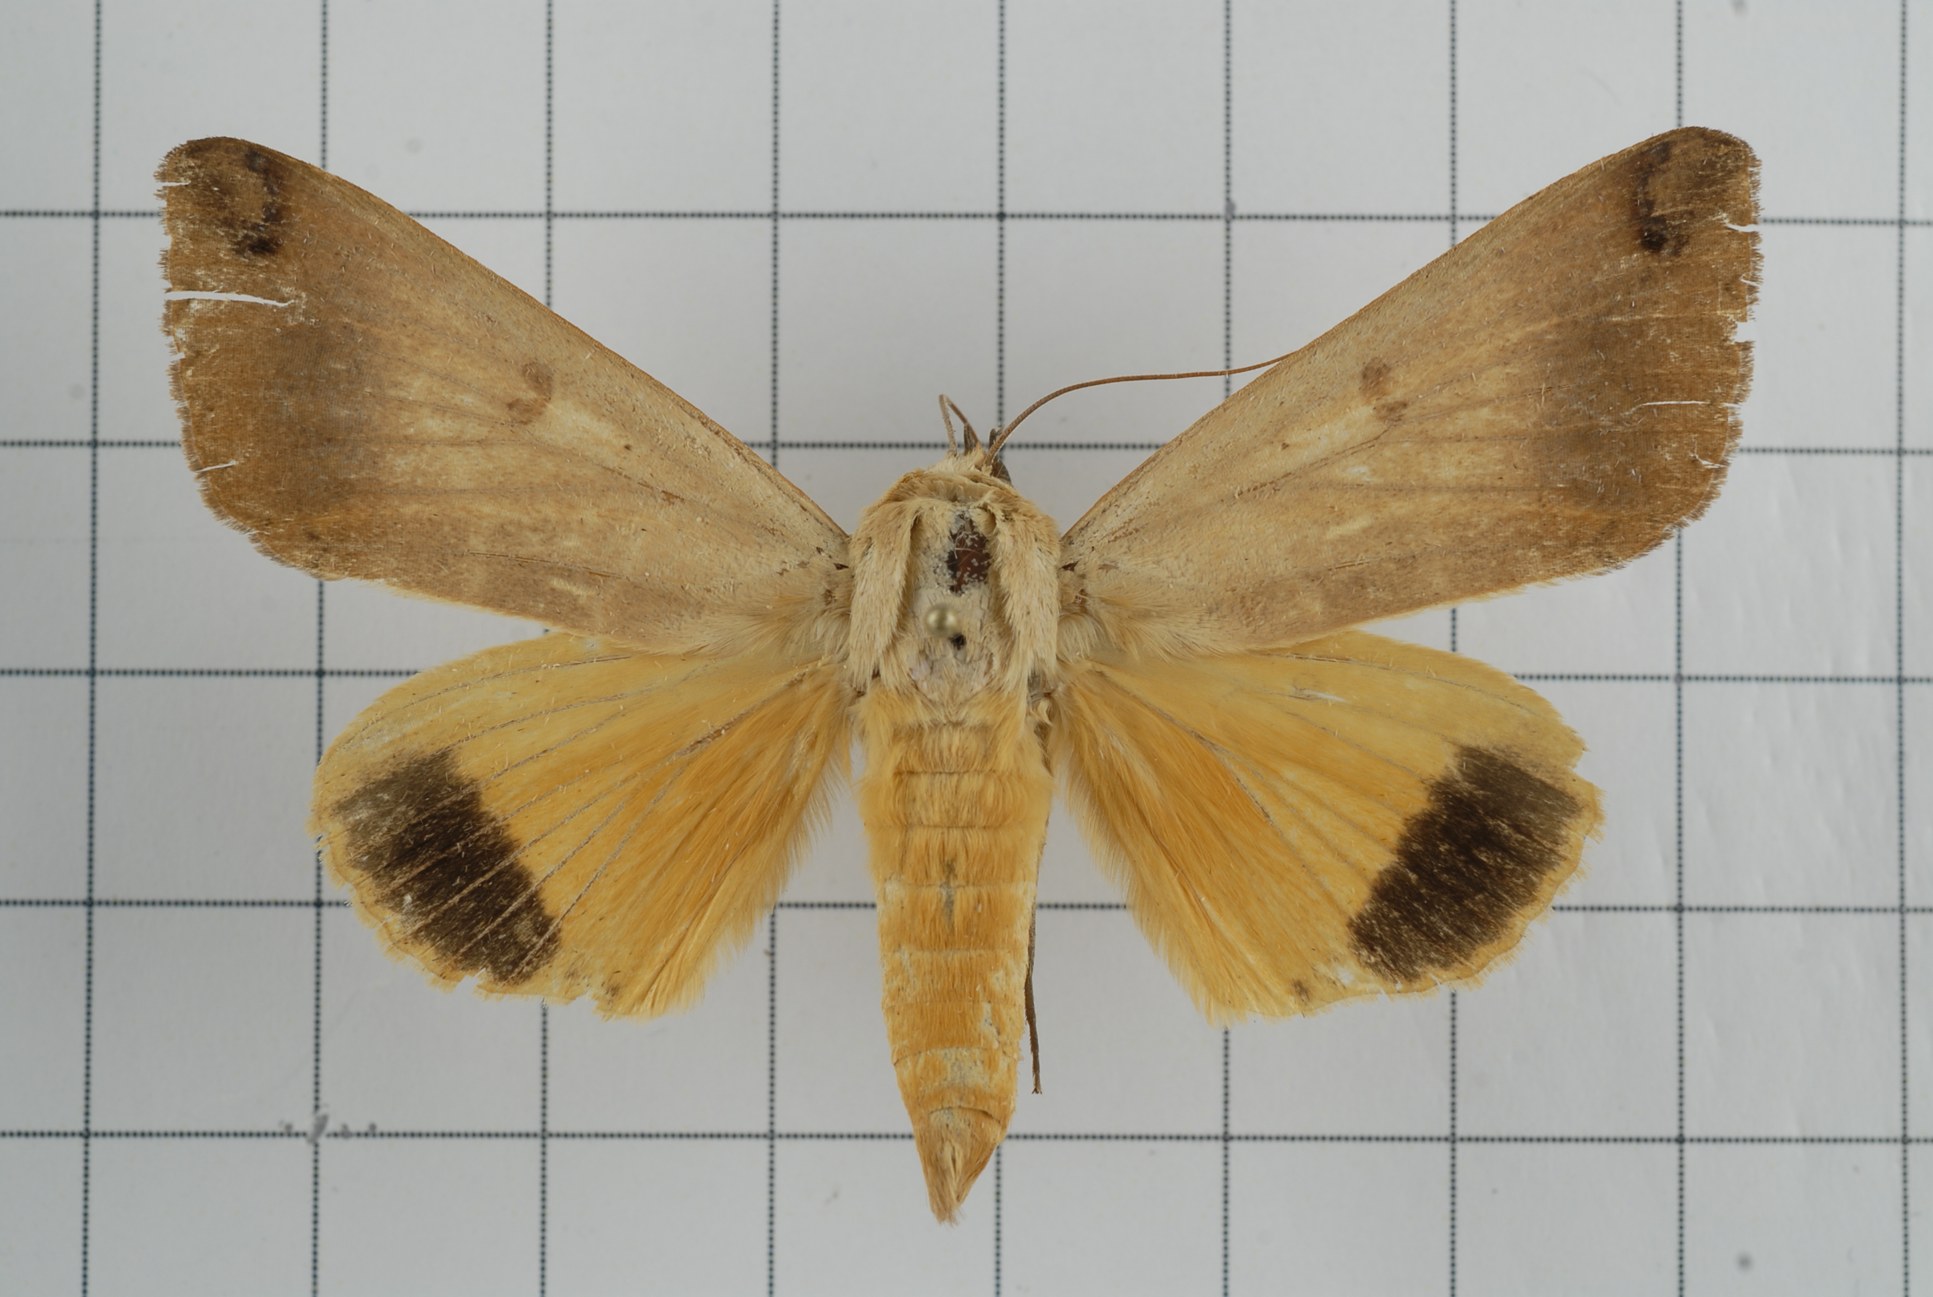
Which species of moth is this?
Ophiusa disjungens indiscriminata
